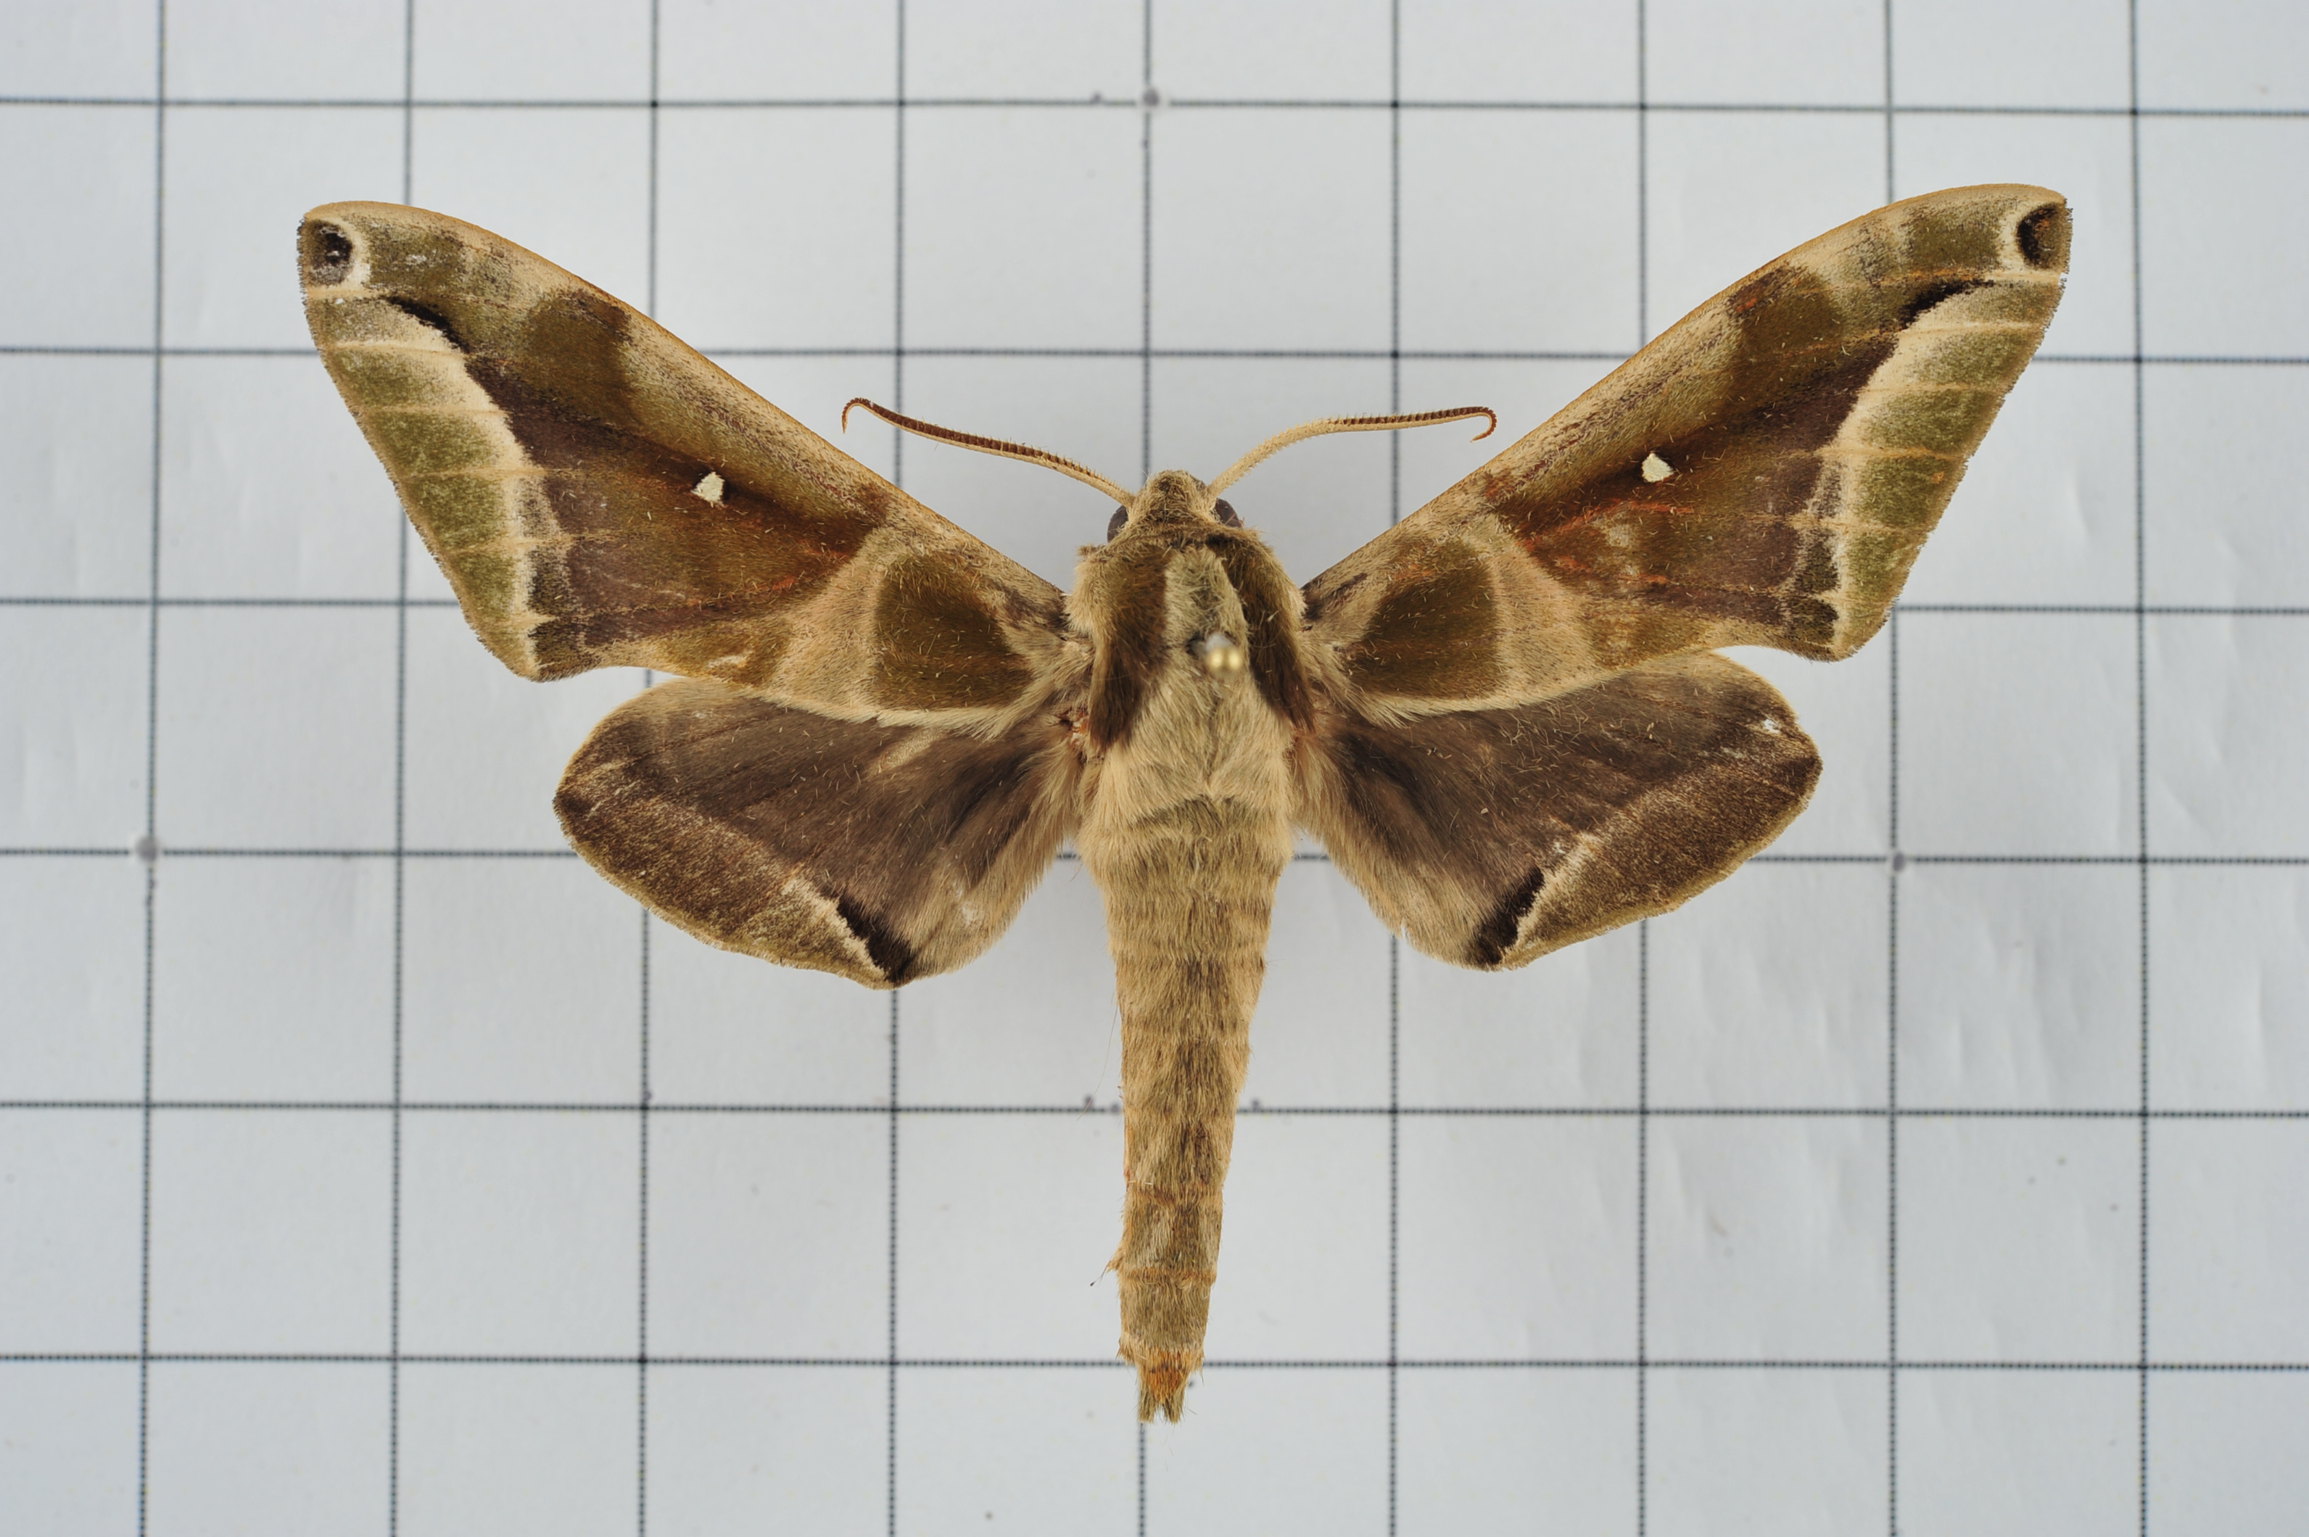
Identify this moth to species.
Parum colligata
